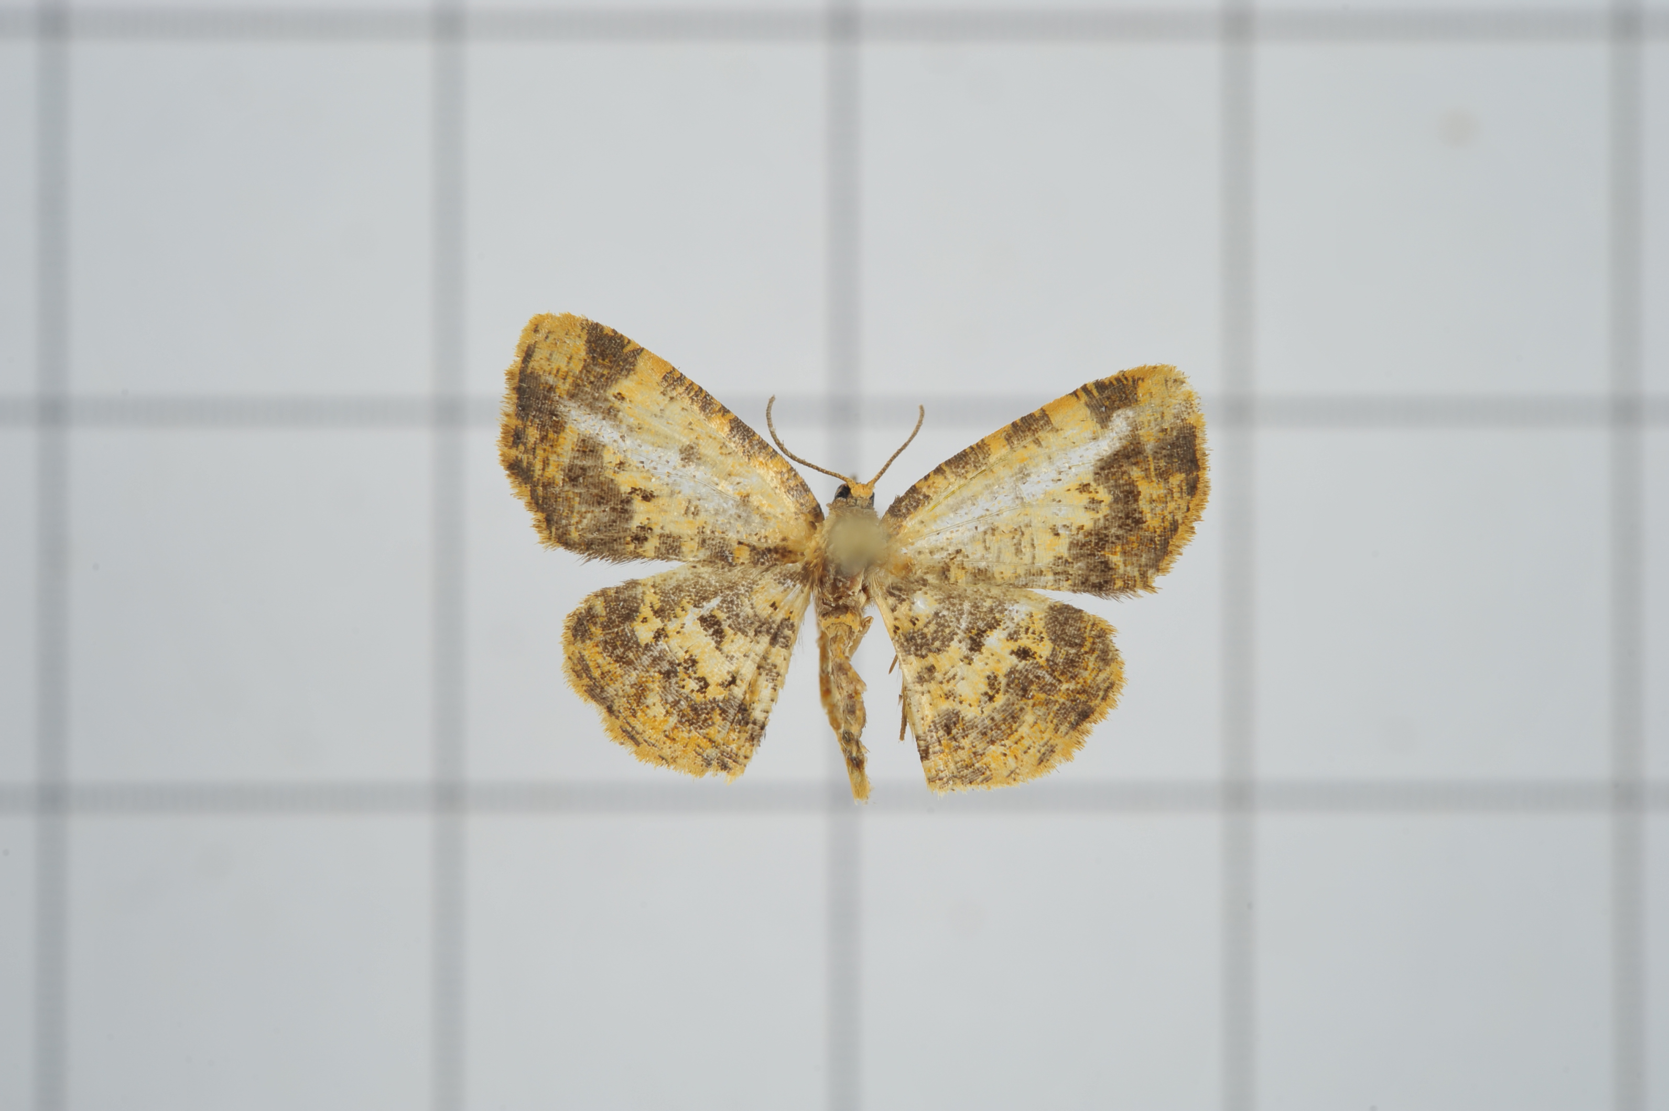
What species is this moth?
Ninodes splendens
